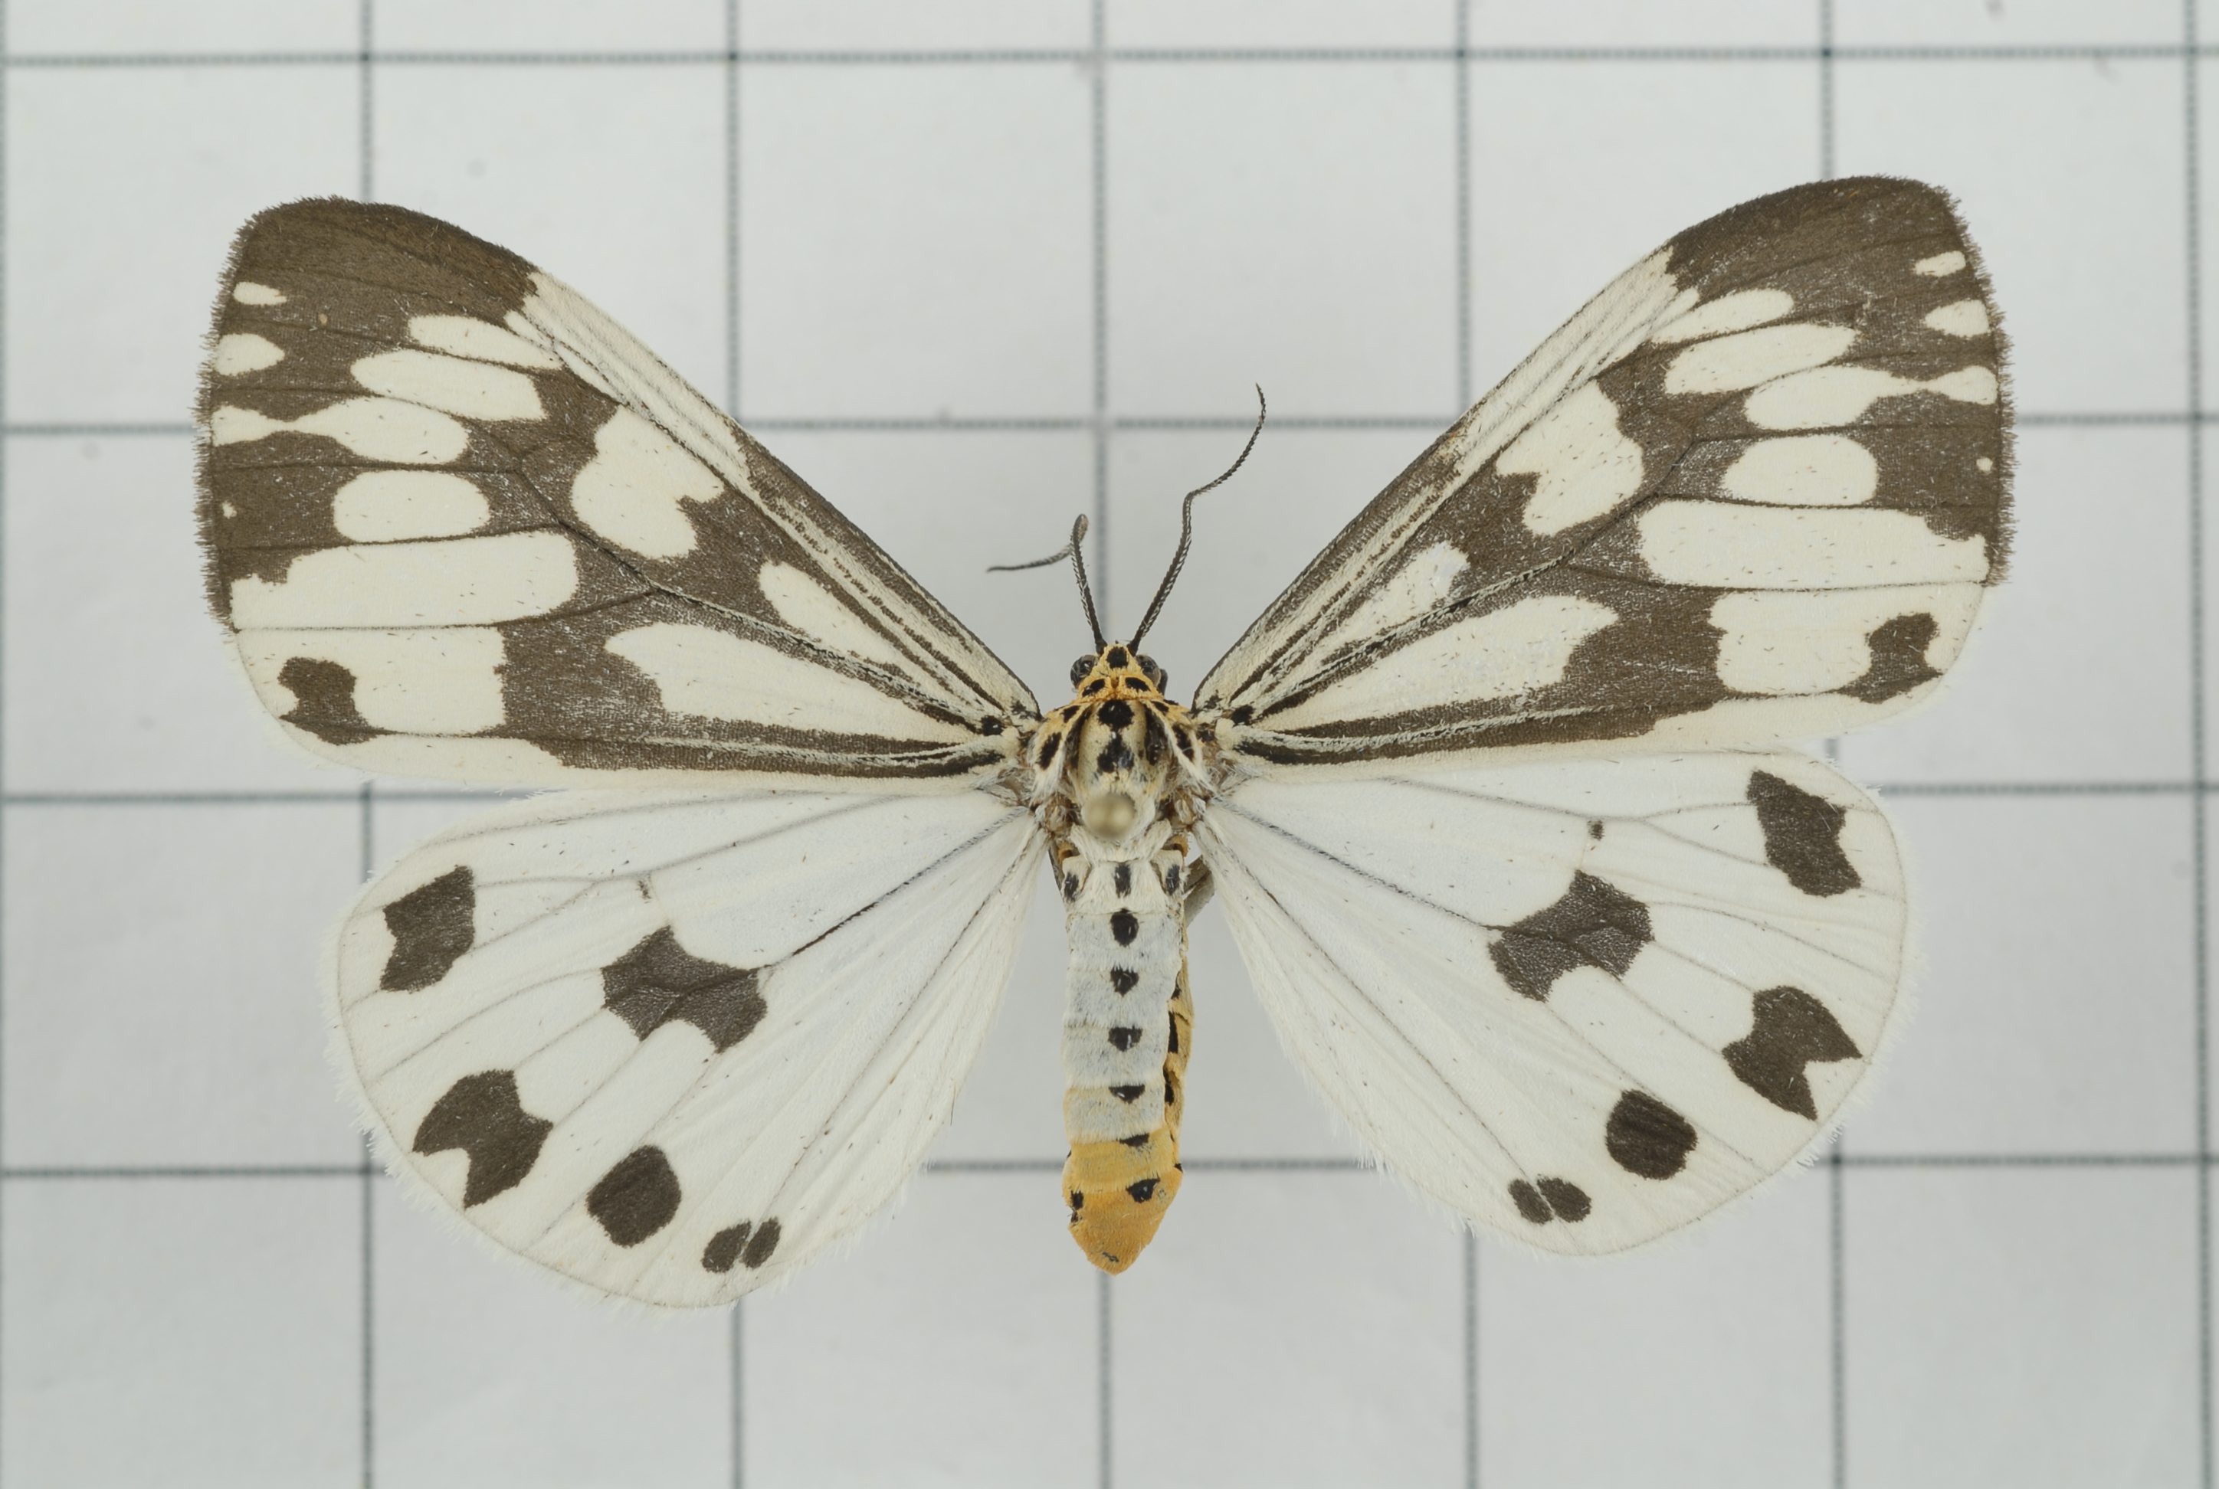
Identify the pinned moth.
Nyctemera adversata
